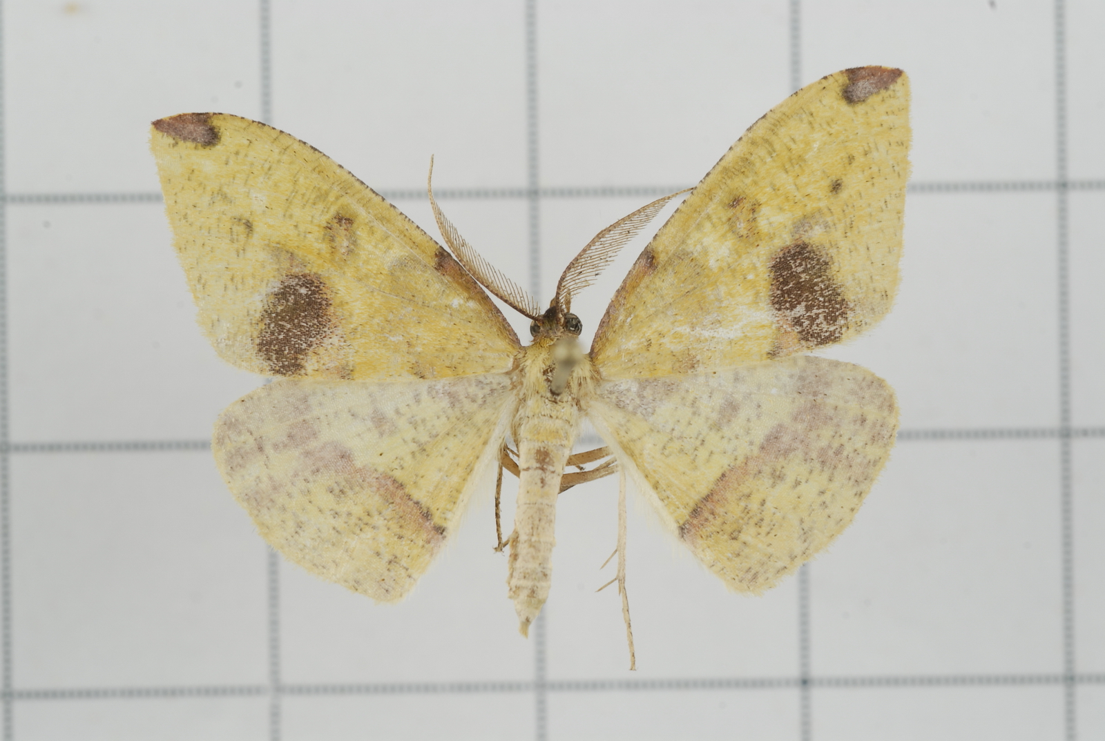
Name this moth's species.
Heterolocha satoi
